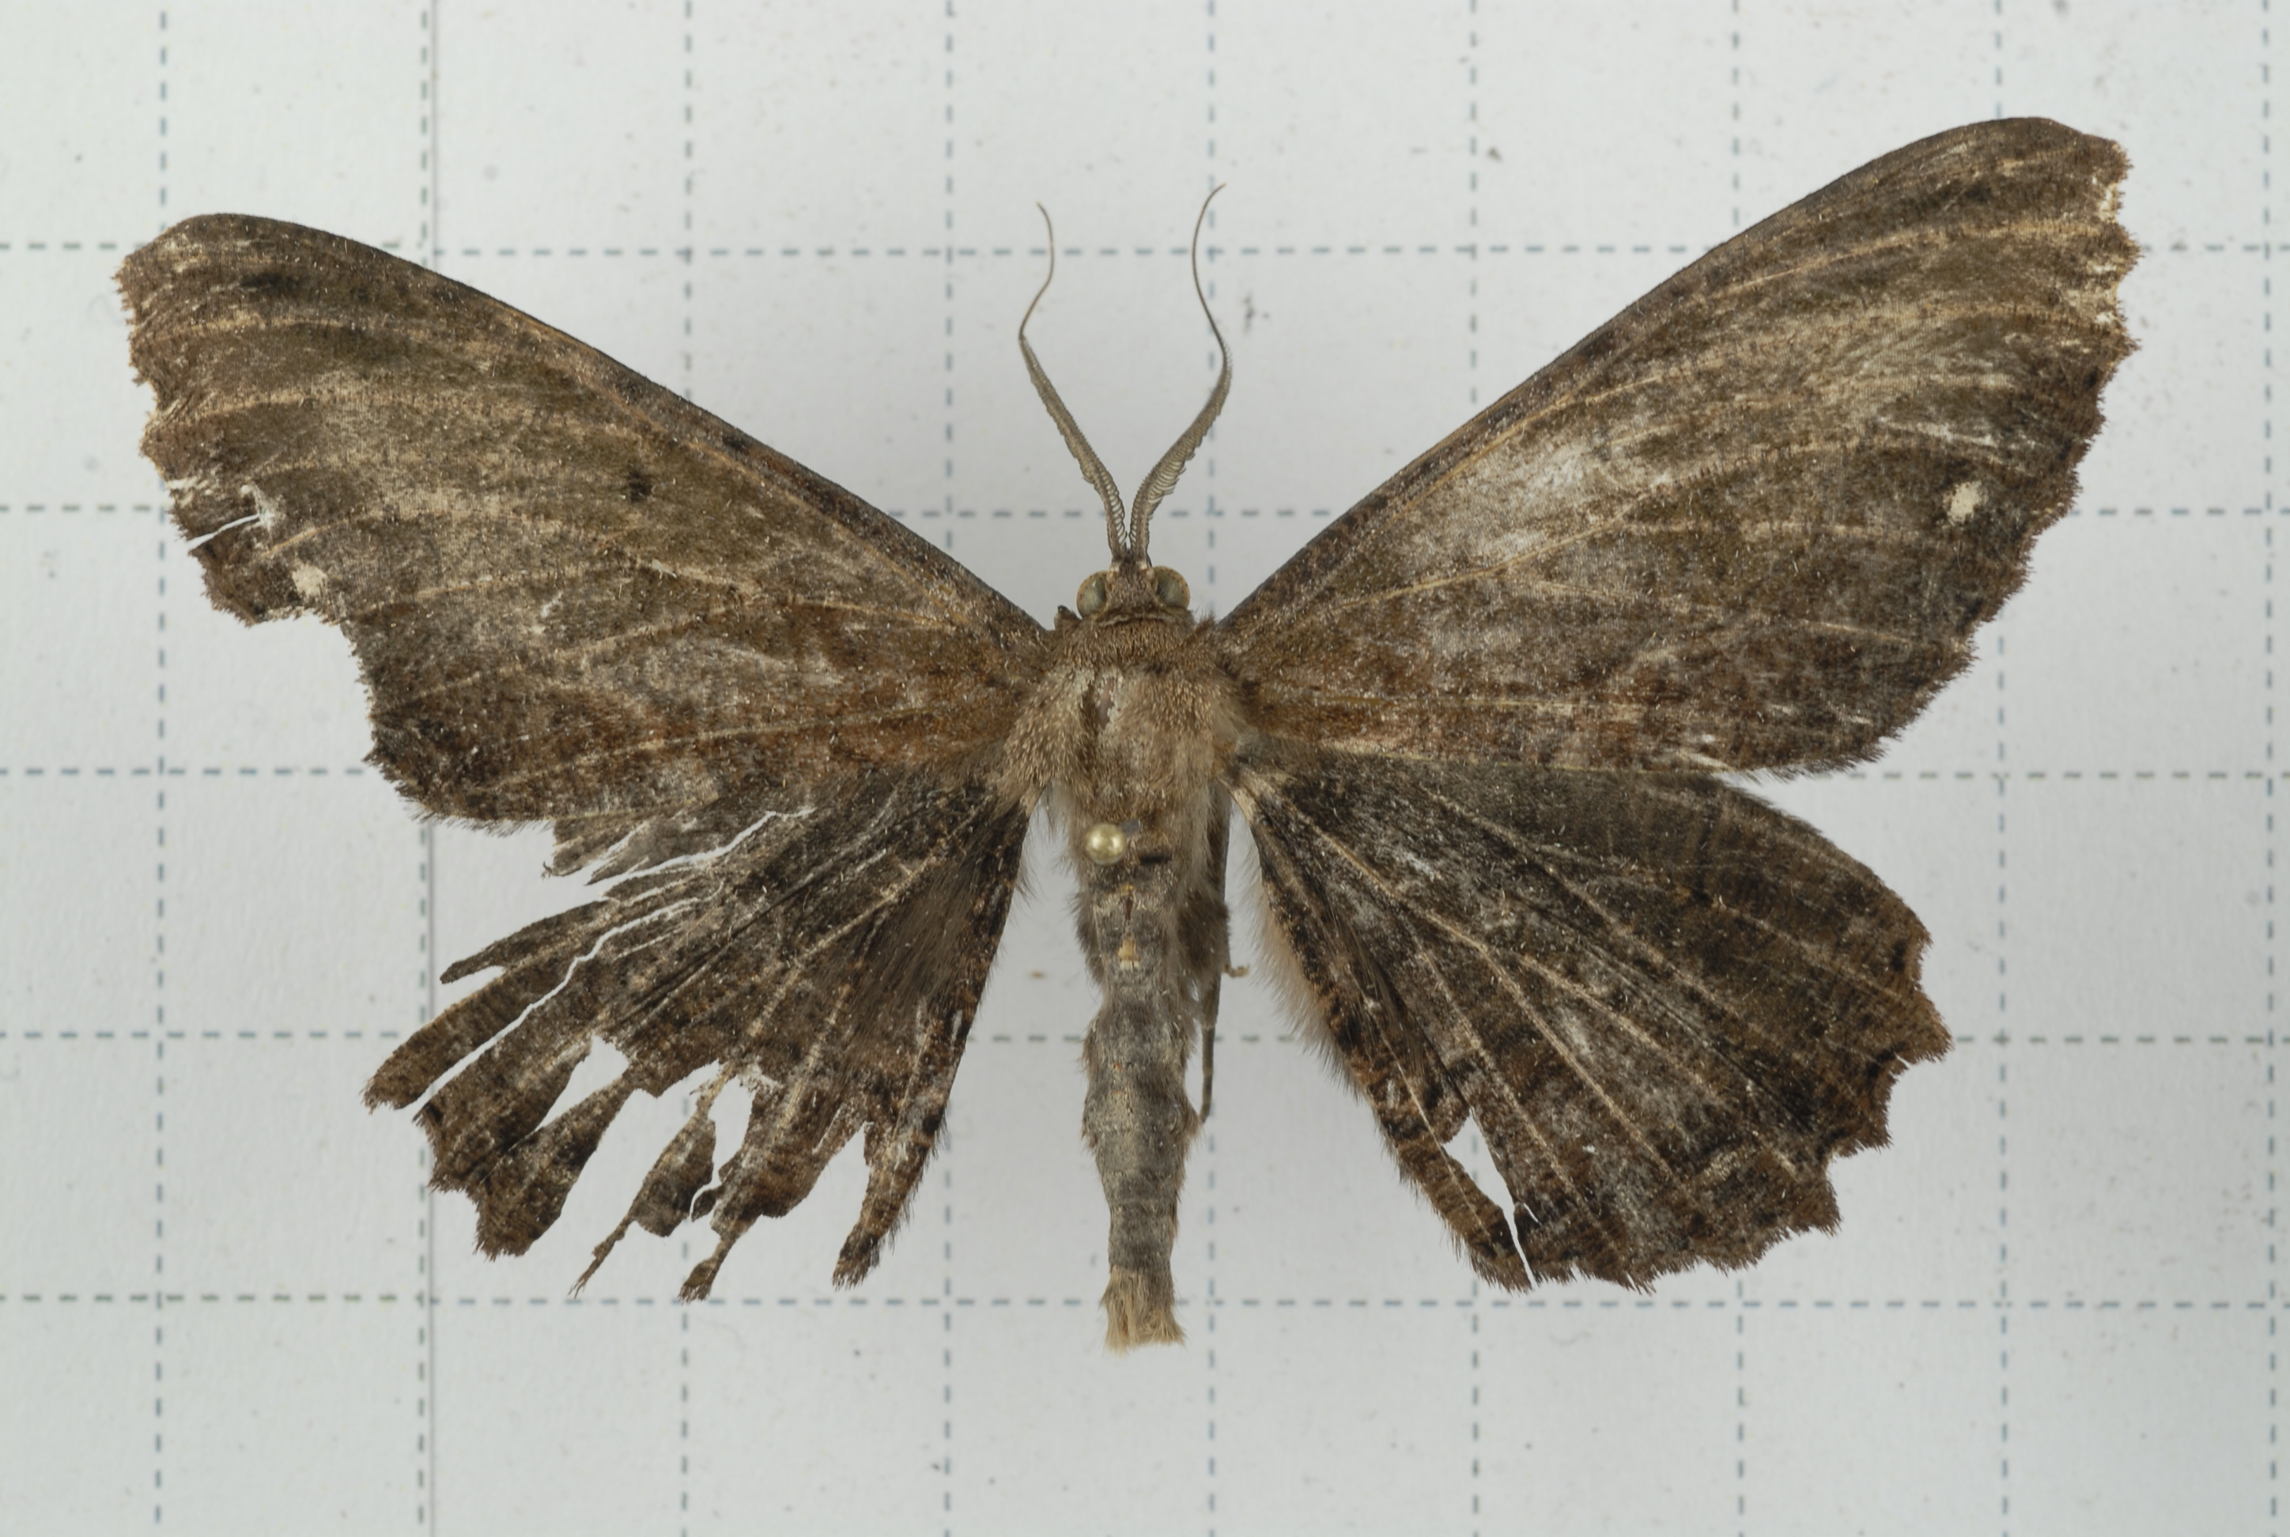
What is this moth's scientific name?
Chorodna creataria
